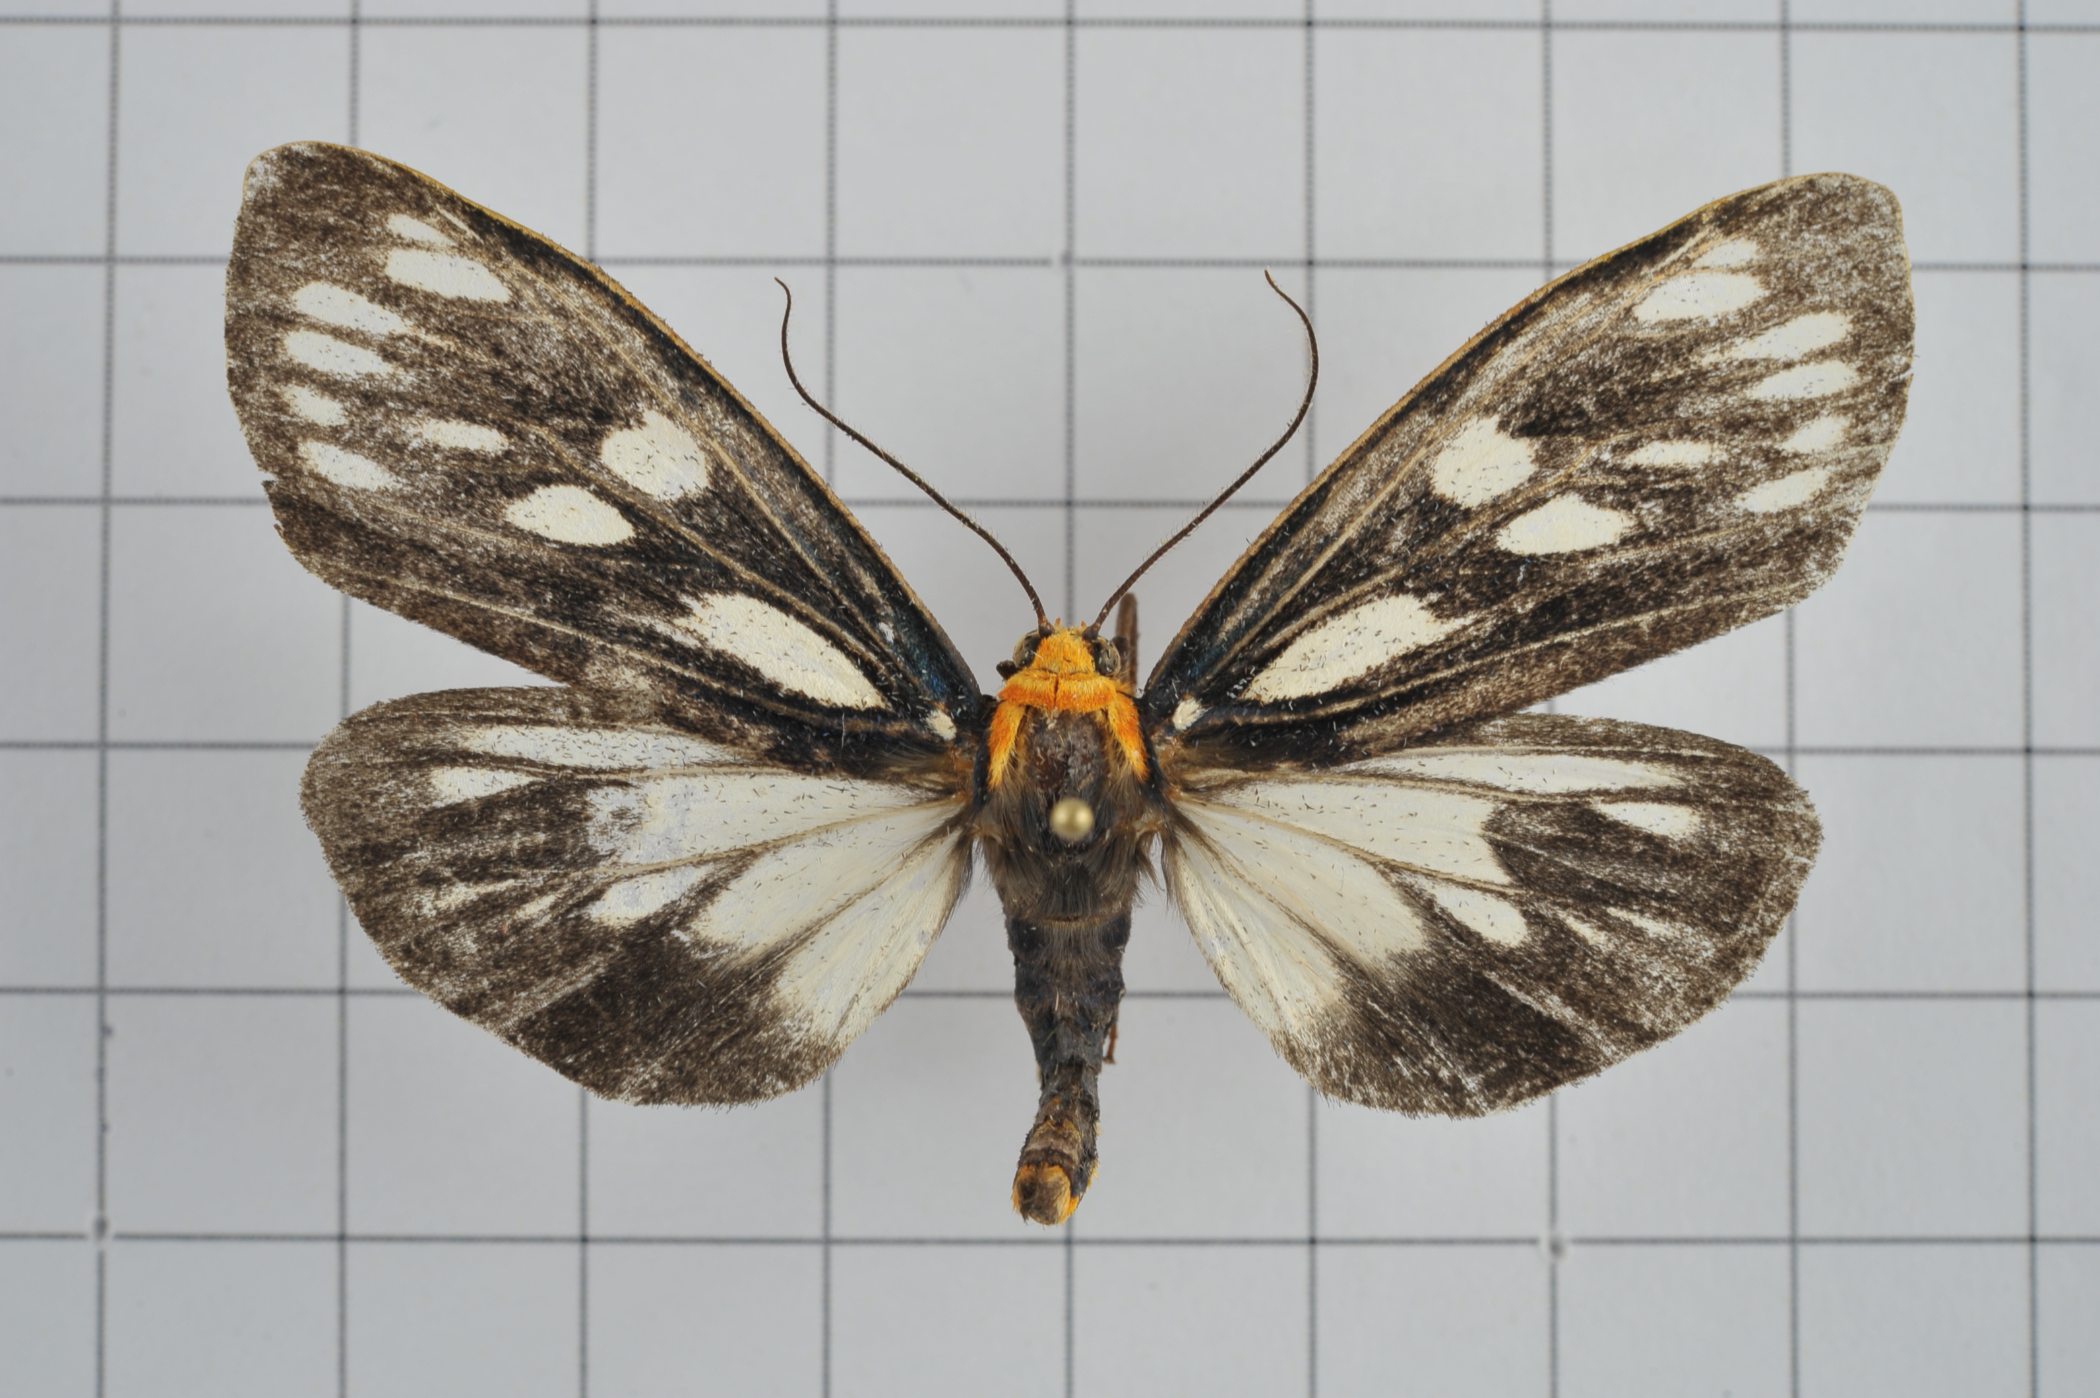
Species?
Macrobrochis gigas
